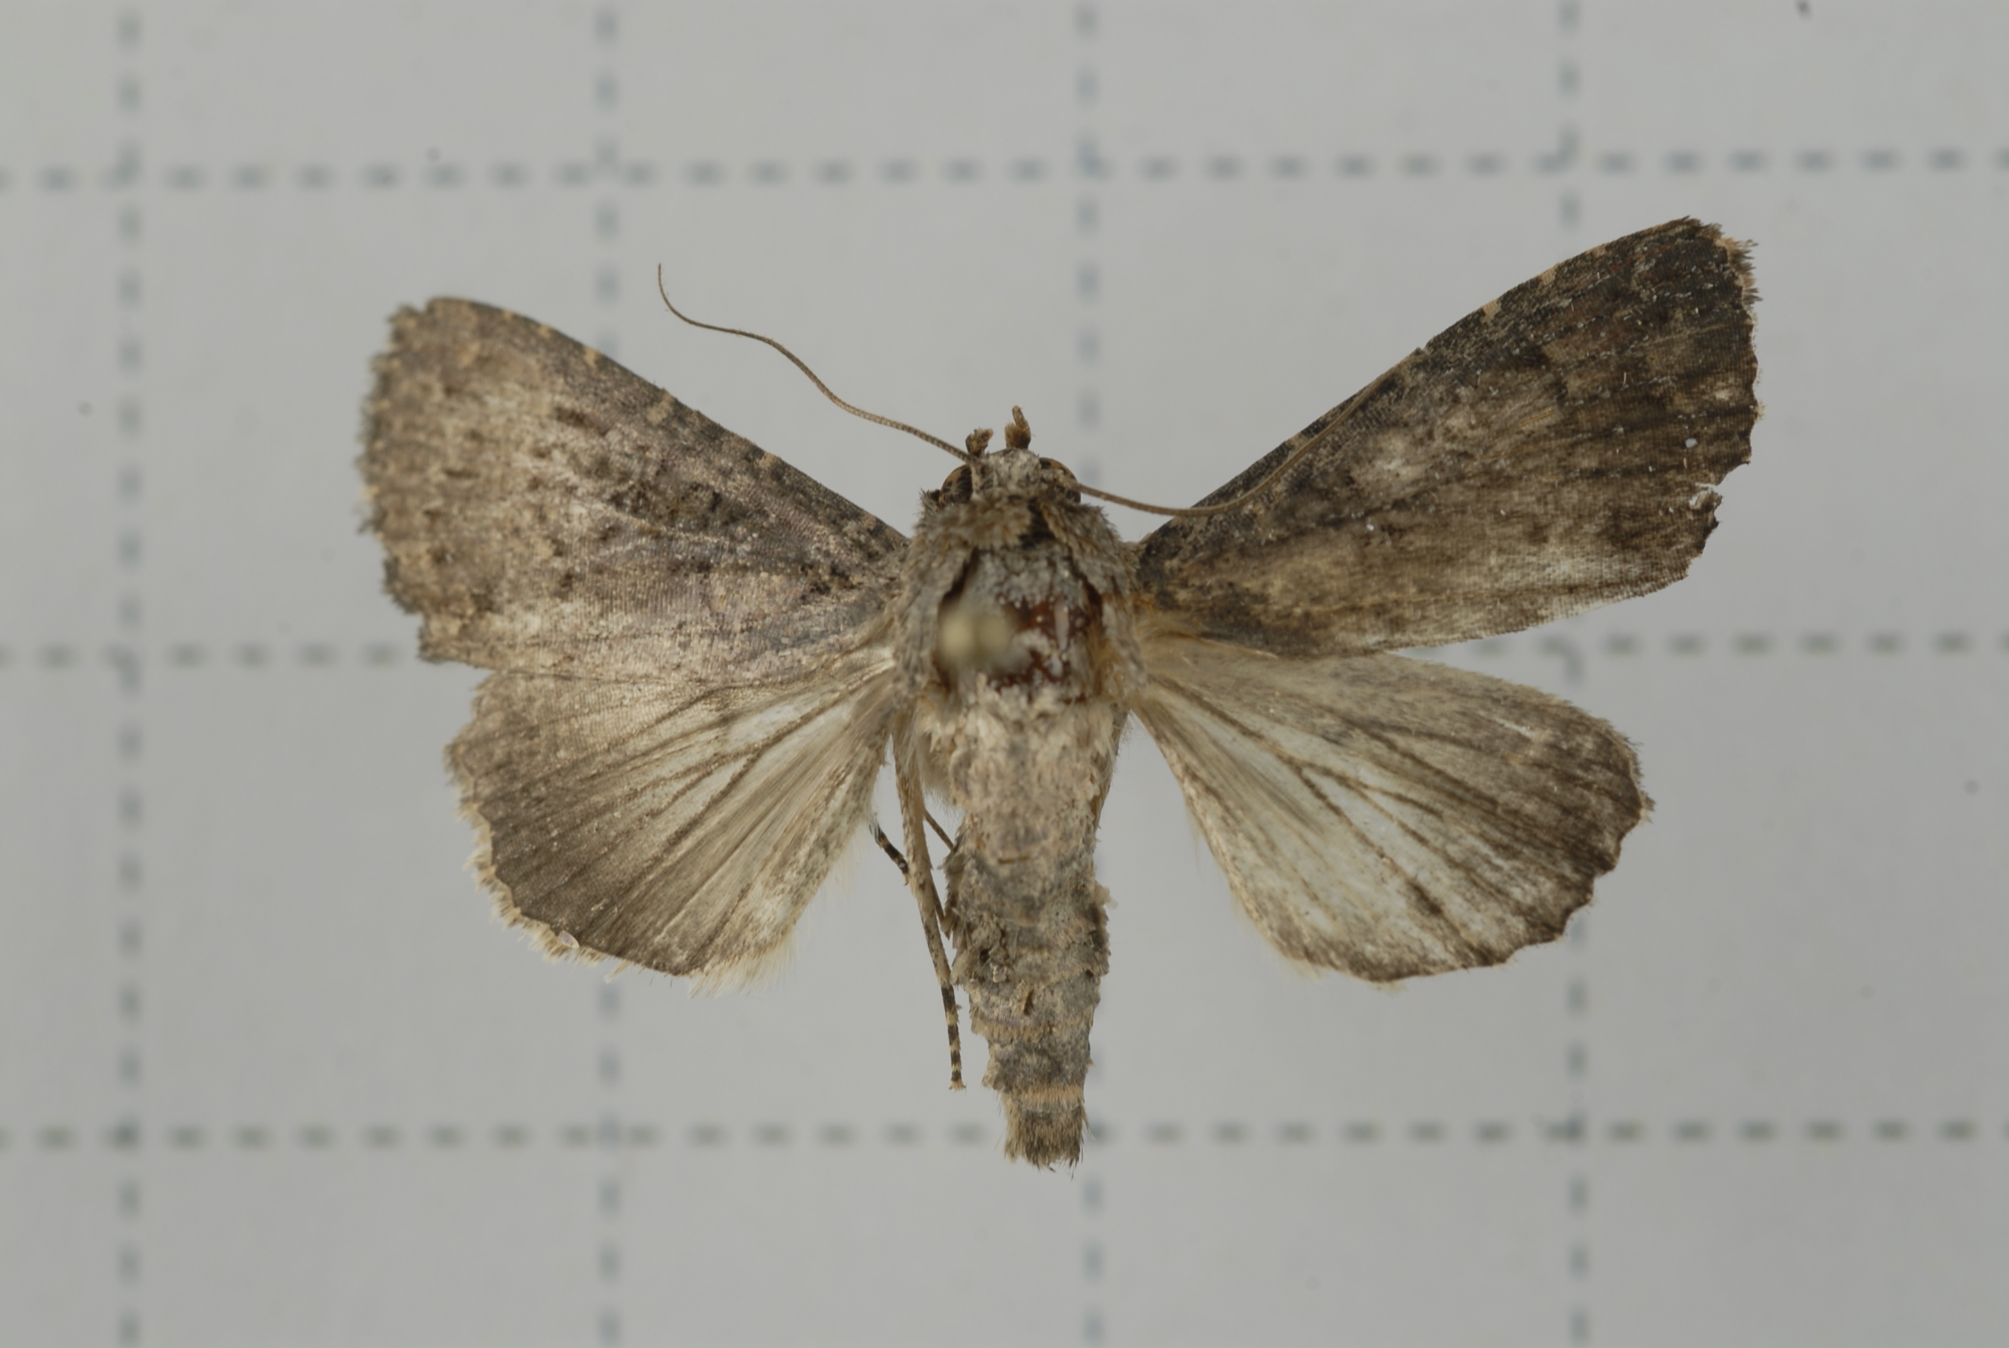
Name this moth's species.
Condica illecta
